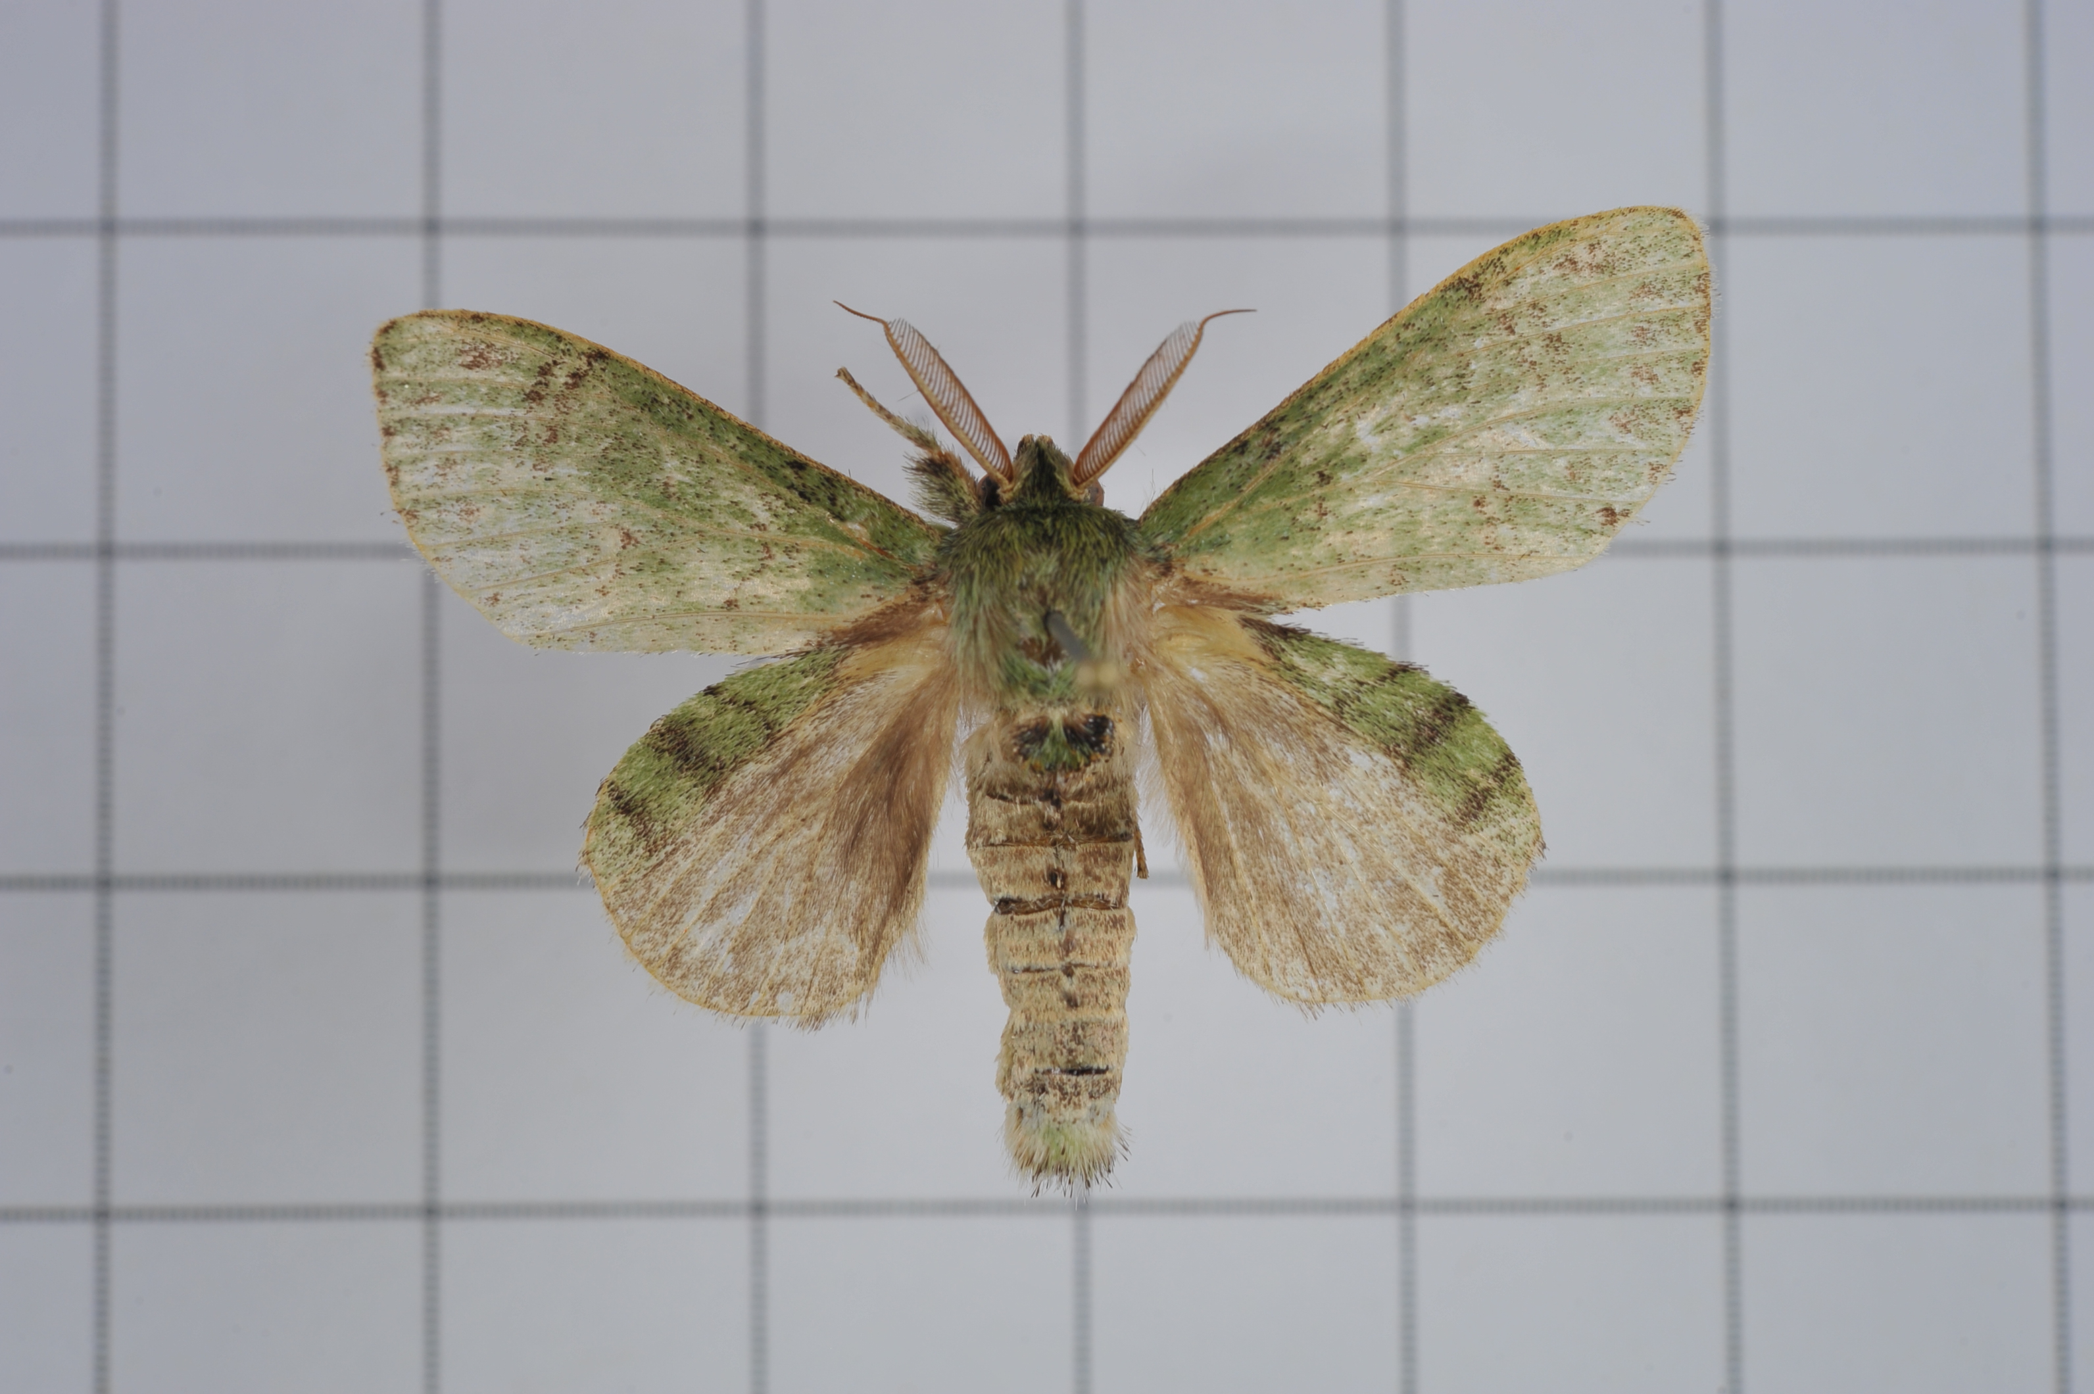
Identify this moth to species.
Benbowia takamukuanus
